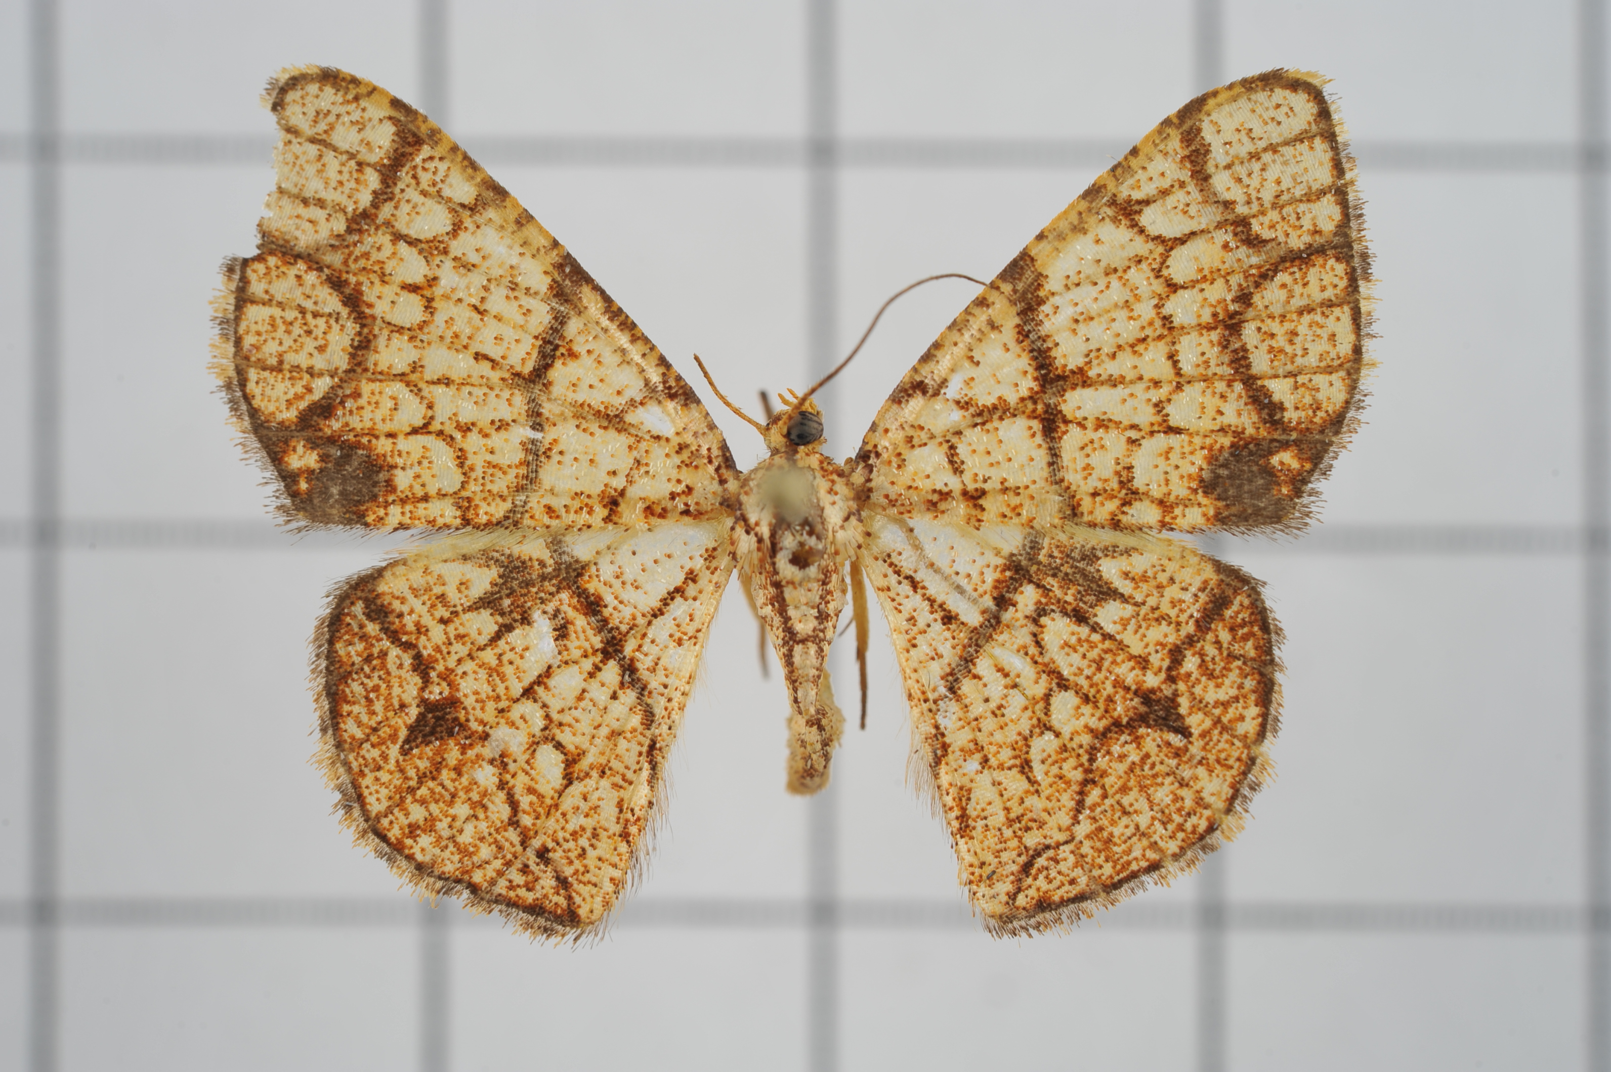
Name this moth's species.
Heterostegane subtessellata
